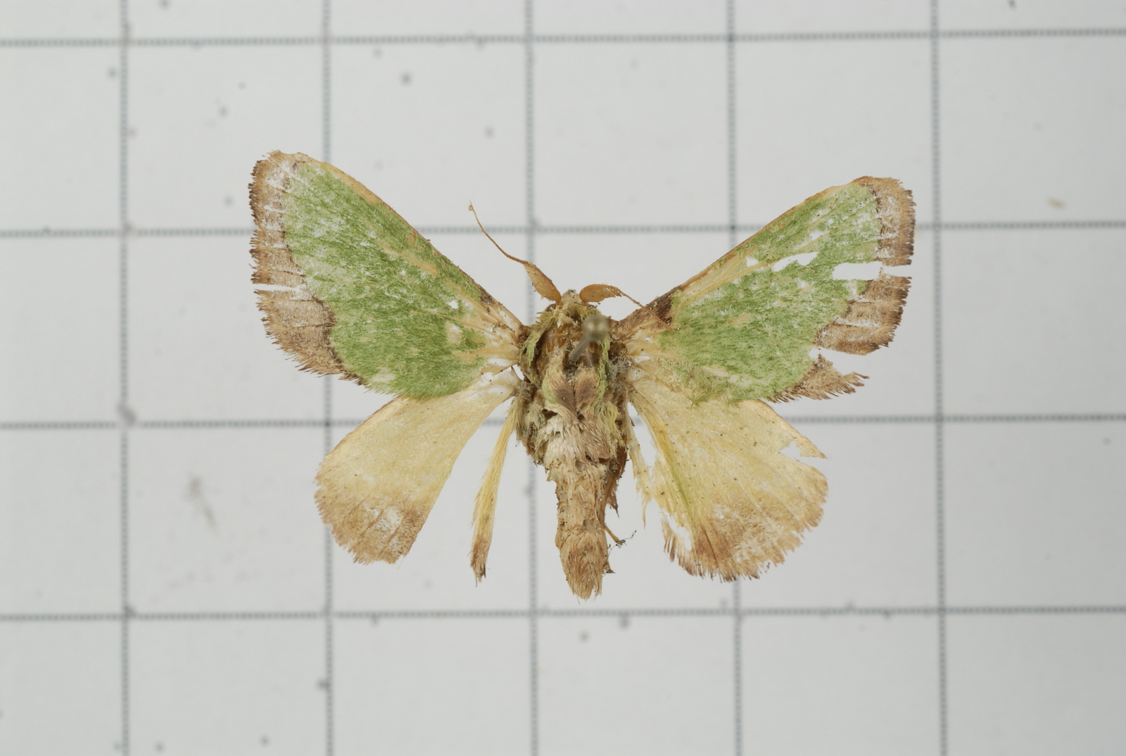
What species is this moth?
Parasa shirakii
